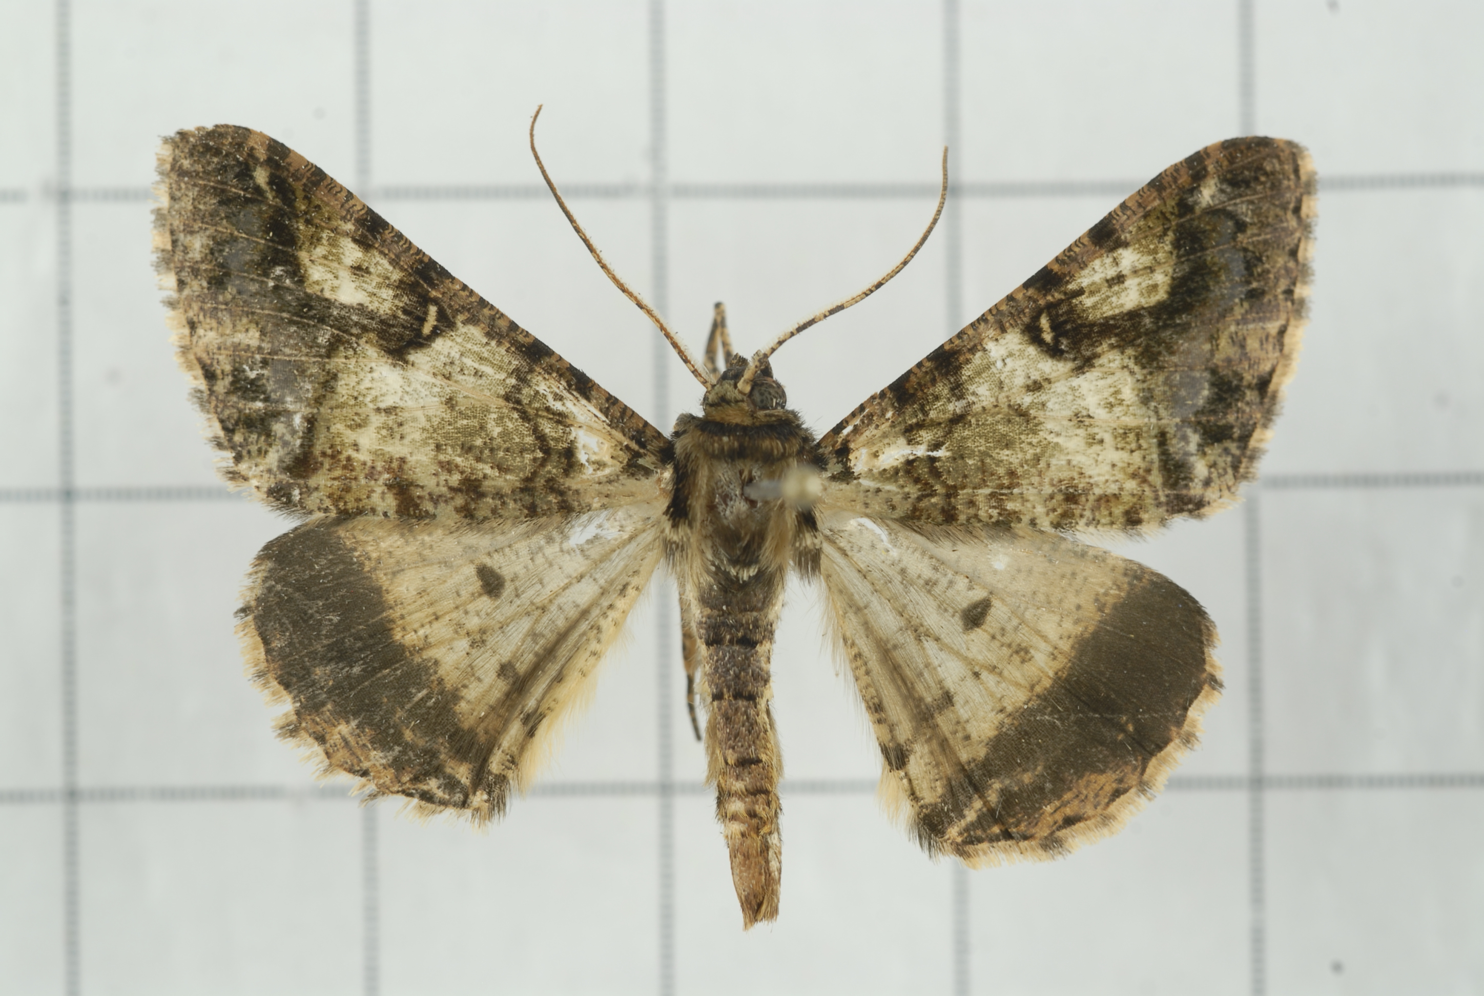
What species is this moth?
Gasterocome pannosaria orta
